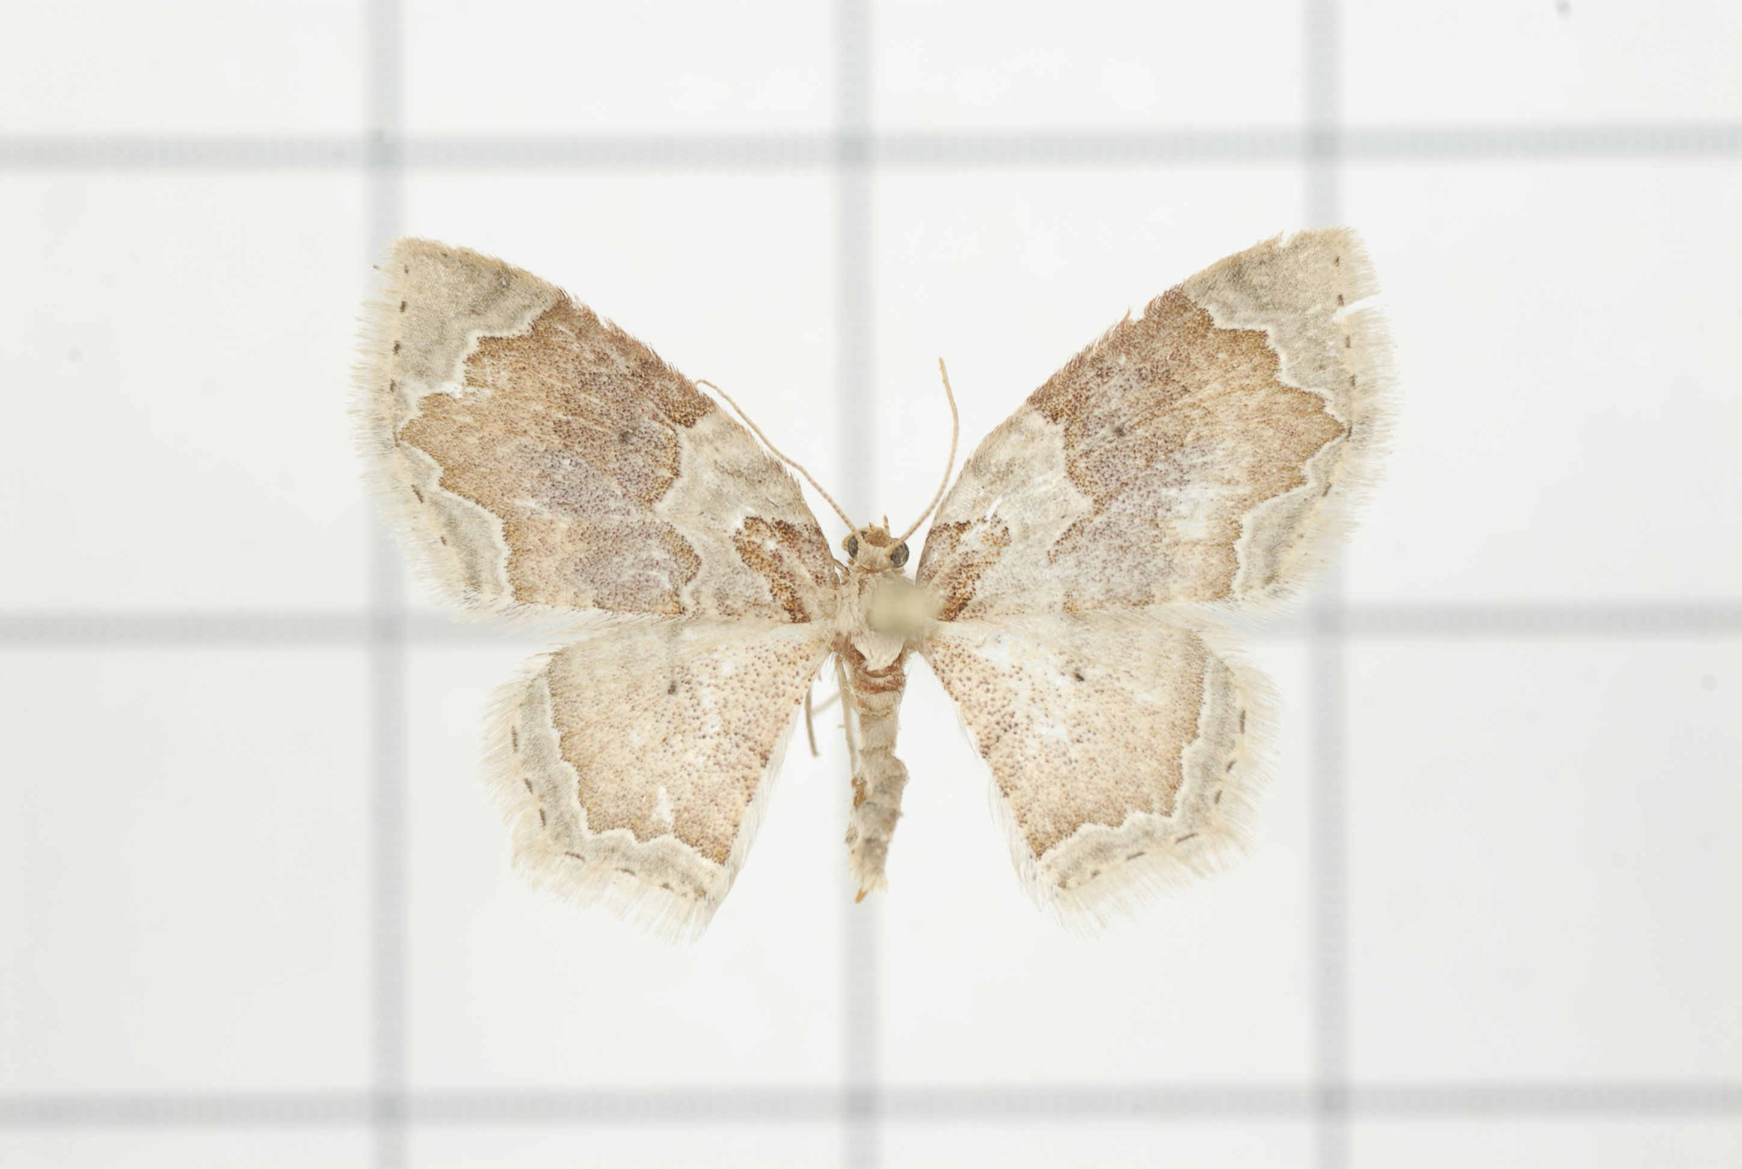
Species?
Palpoctenidia phoenicosoma semilauta
